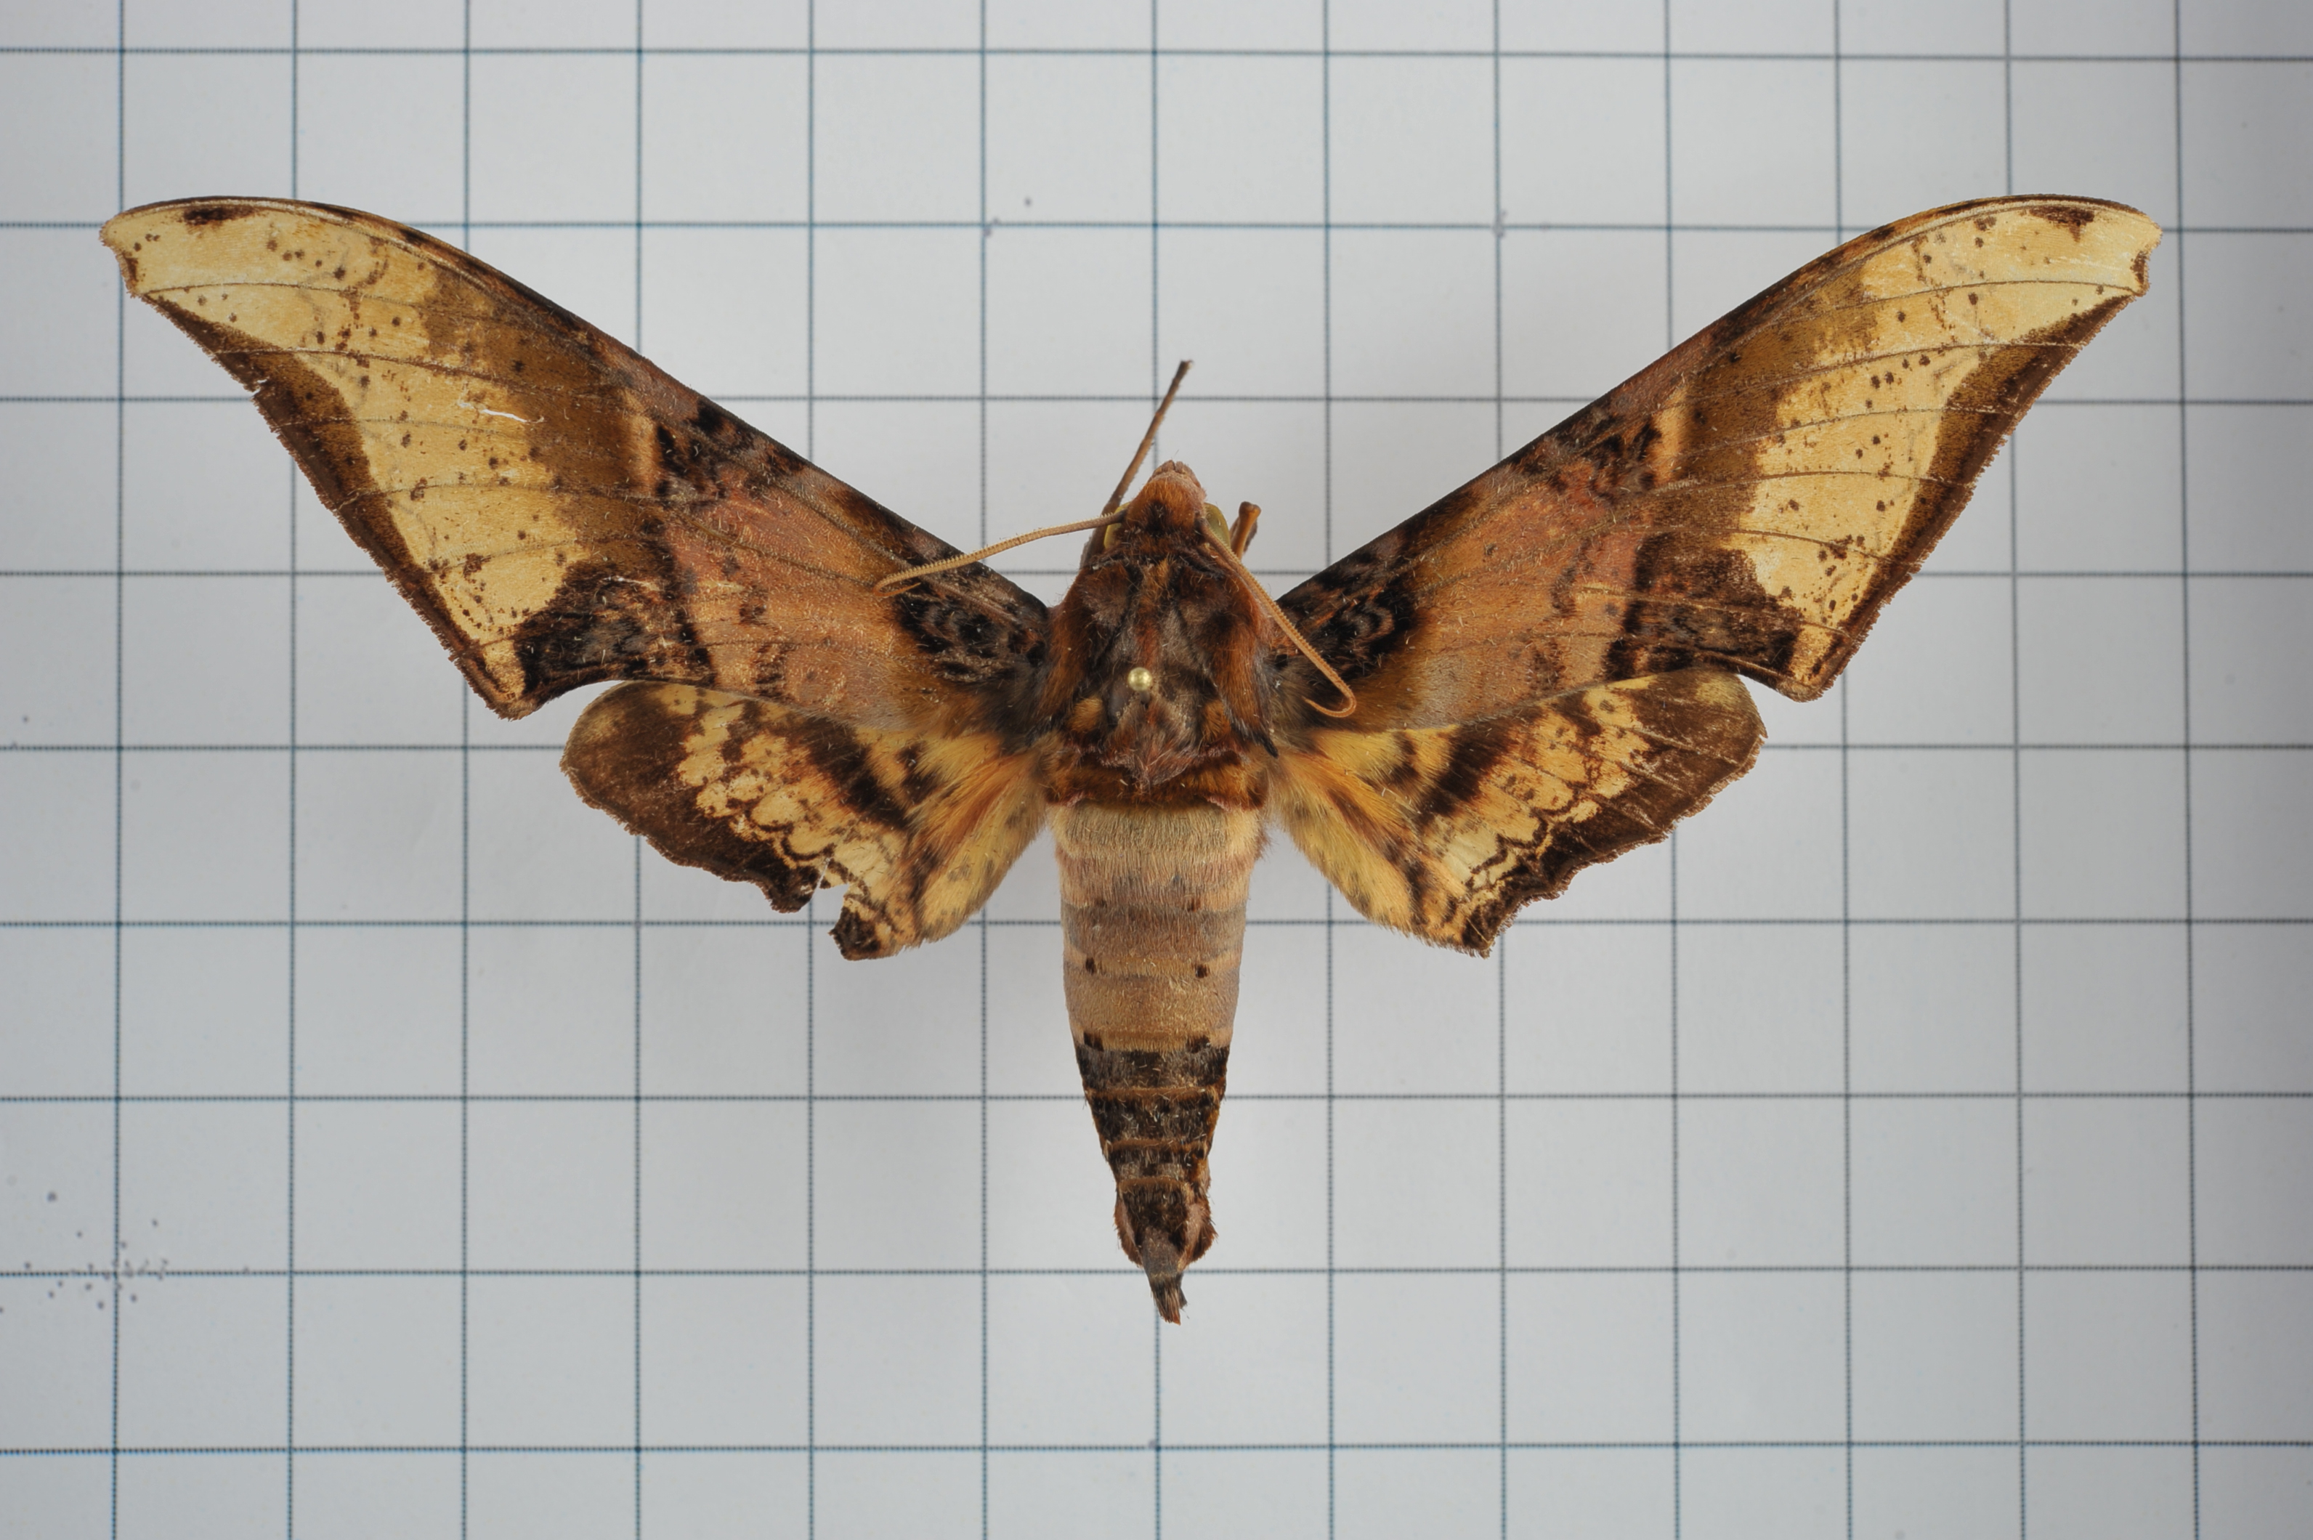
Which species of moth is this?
Amplypterus mansoni takamukui
